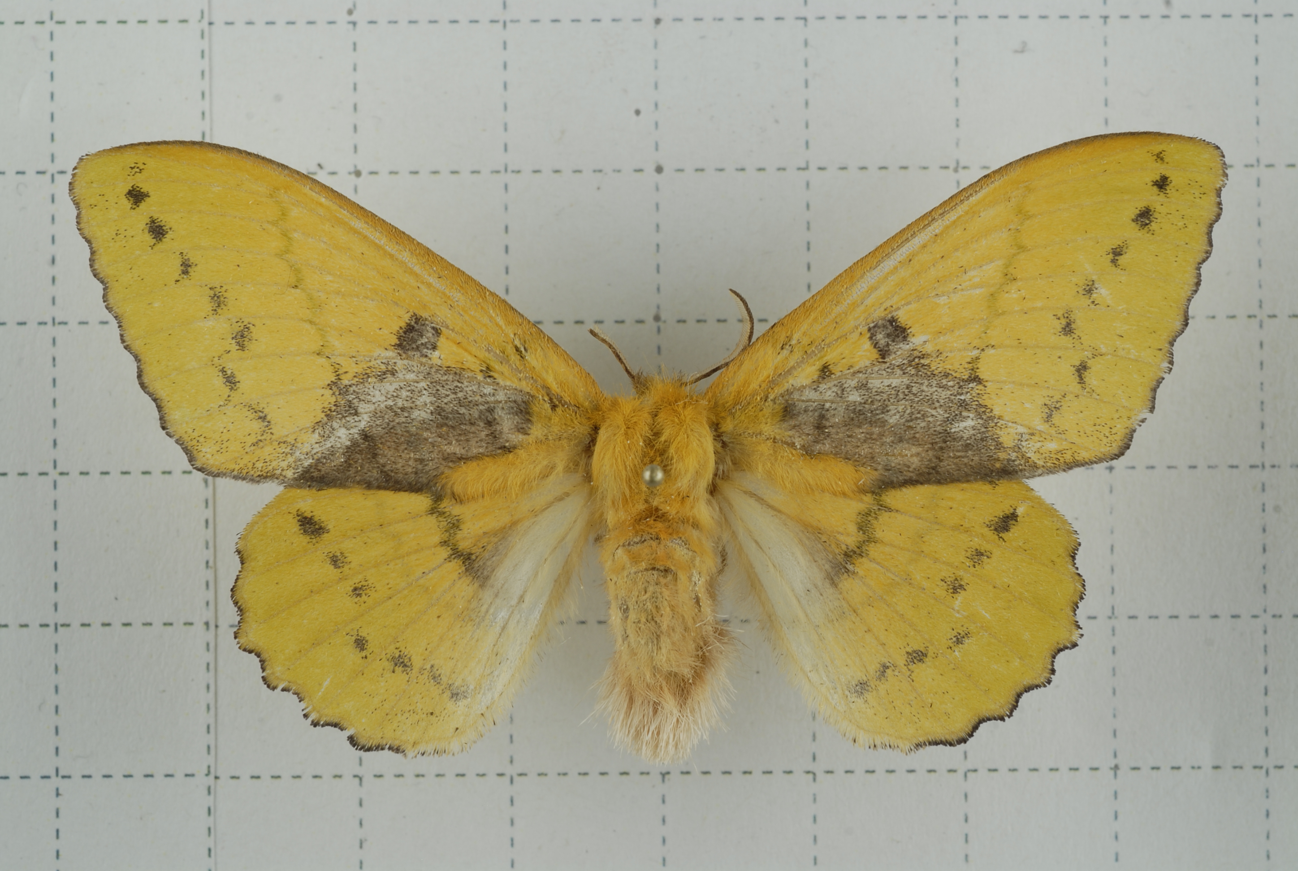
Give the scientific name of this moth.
Trabala vishnou guttata
